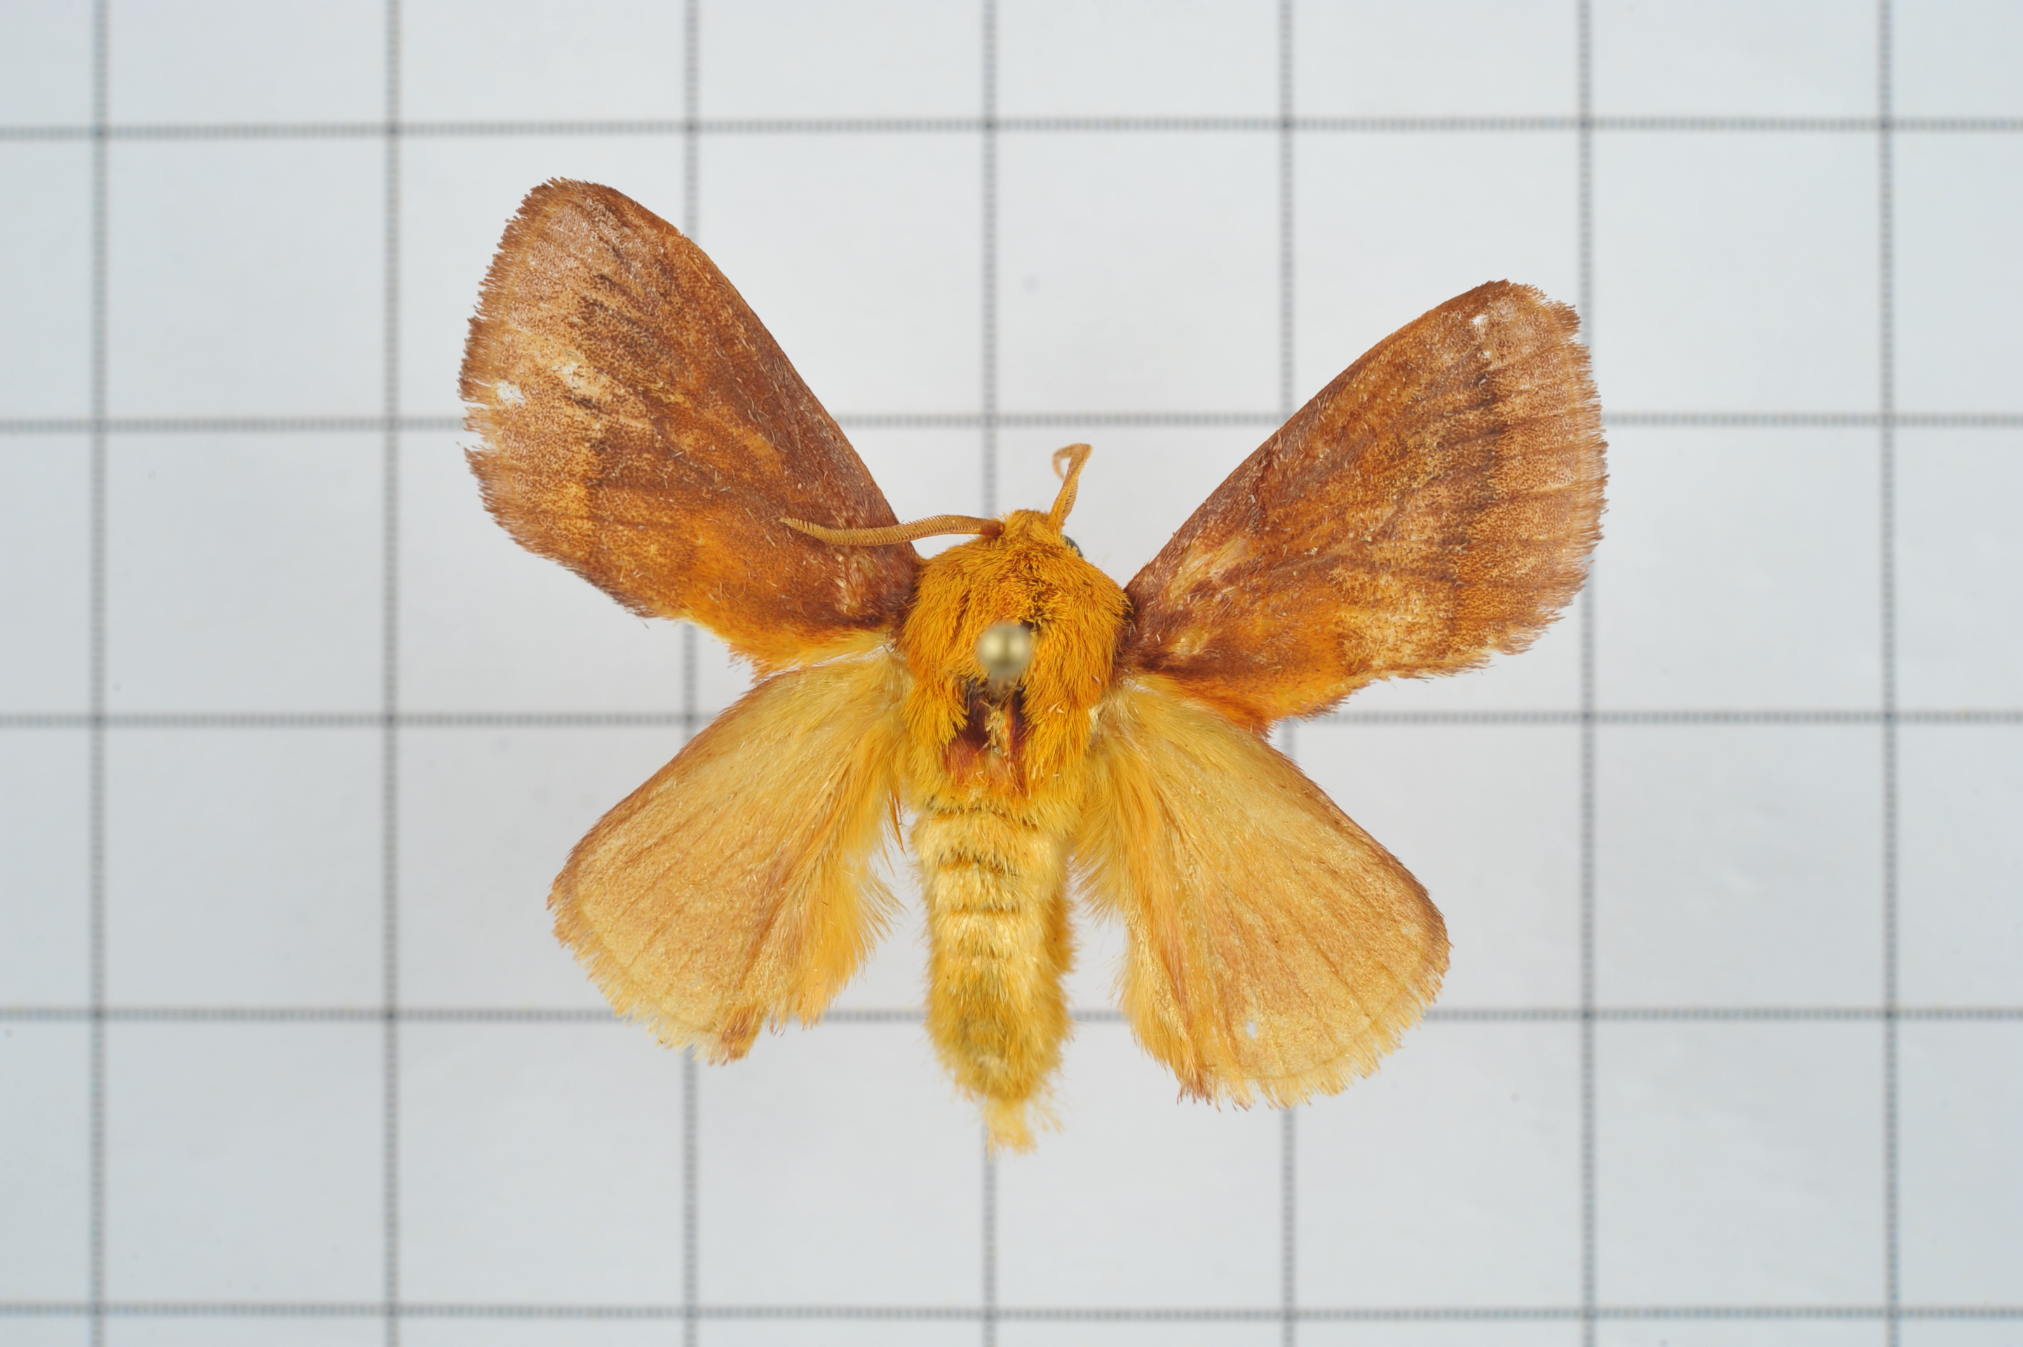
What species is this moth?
Narosoideus vulpina
